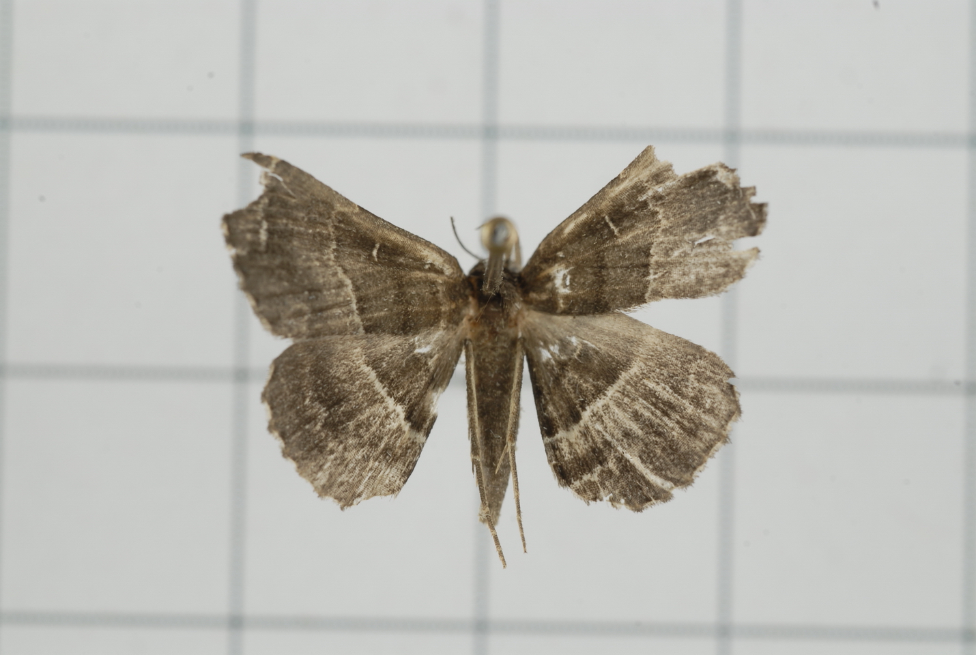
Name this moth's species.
Adrapsa mediana
